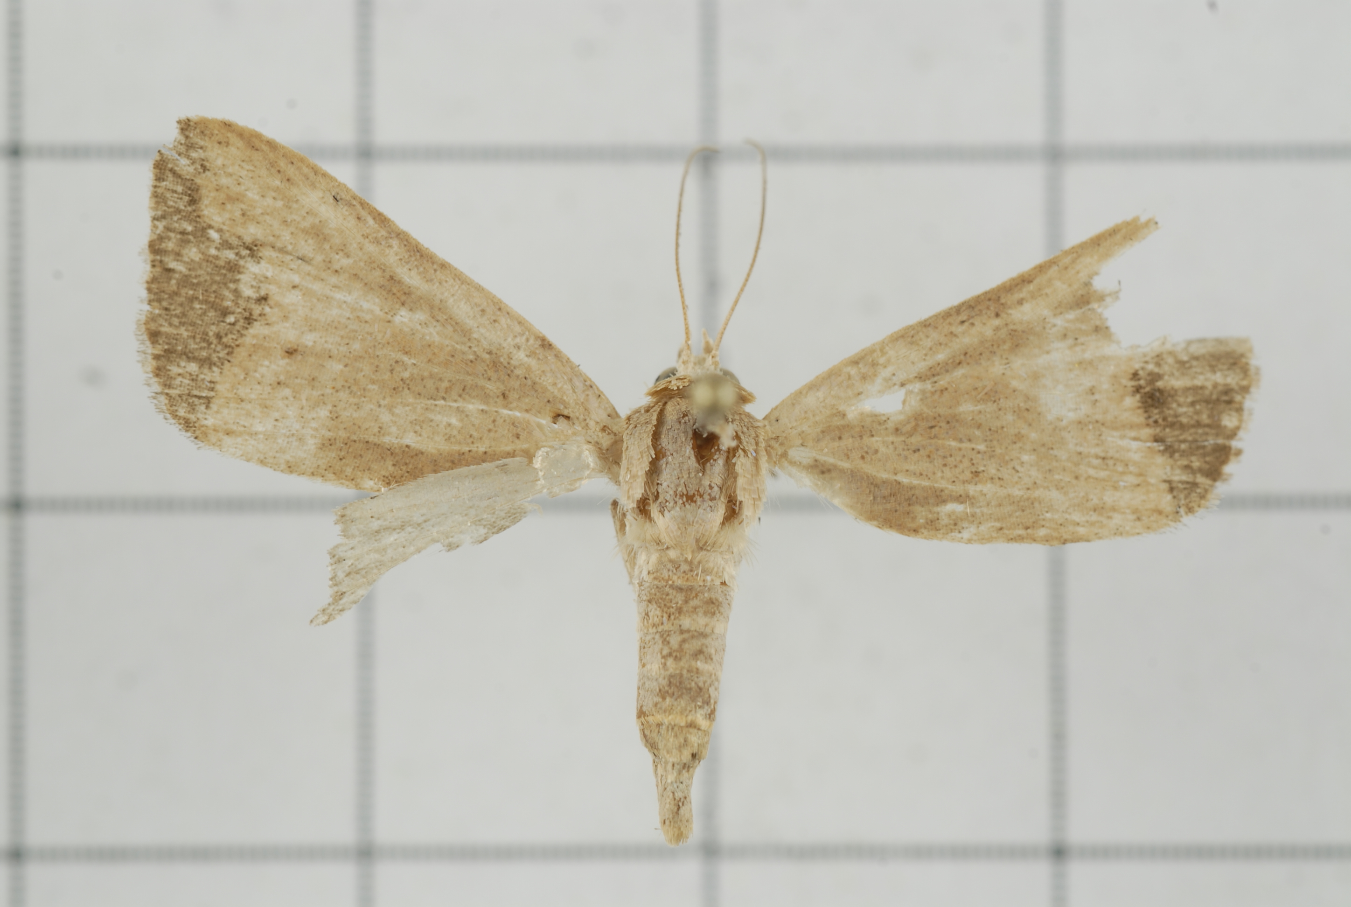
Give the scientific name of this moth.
Bocula diffisa
